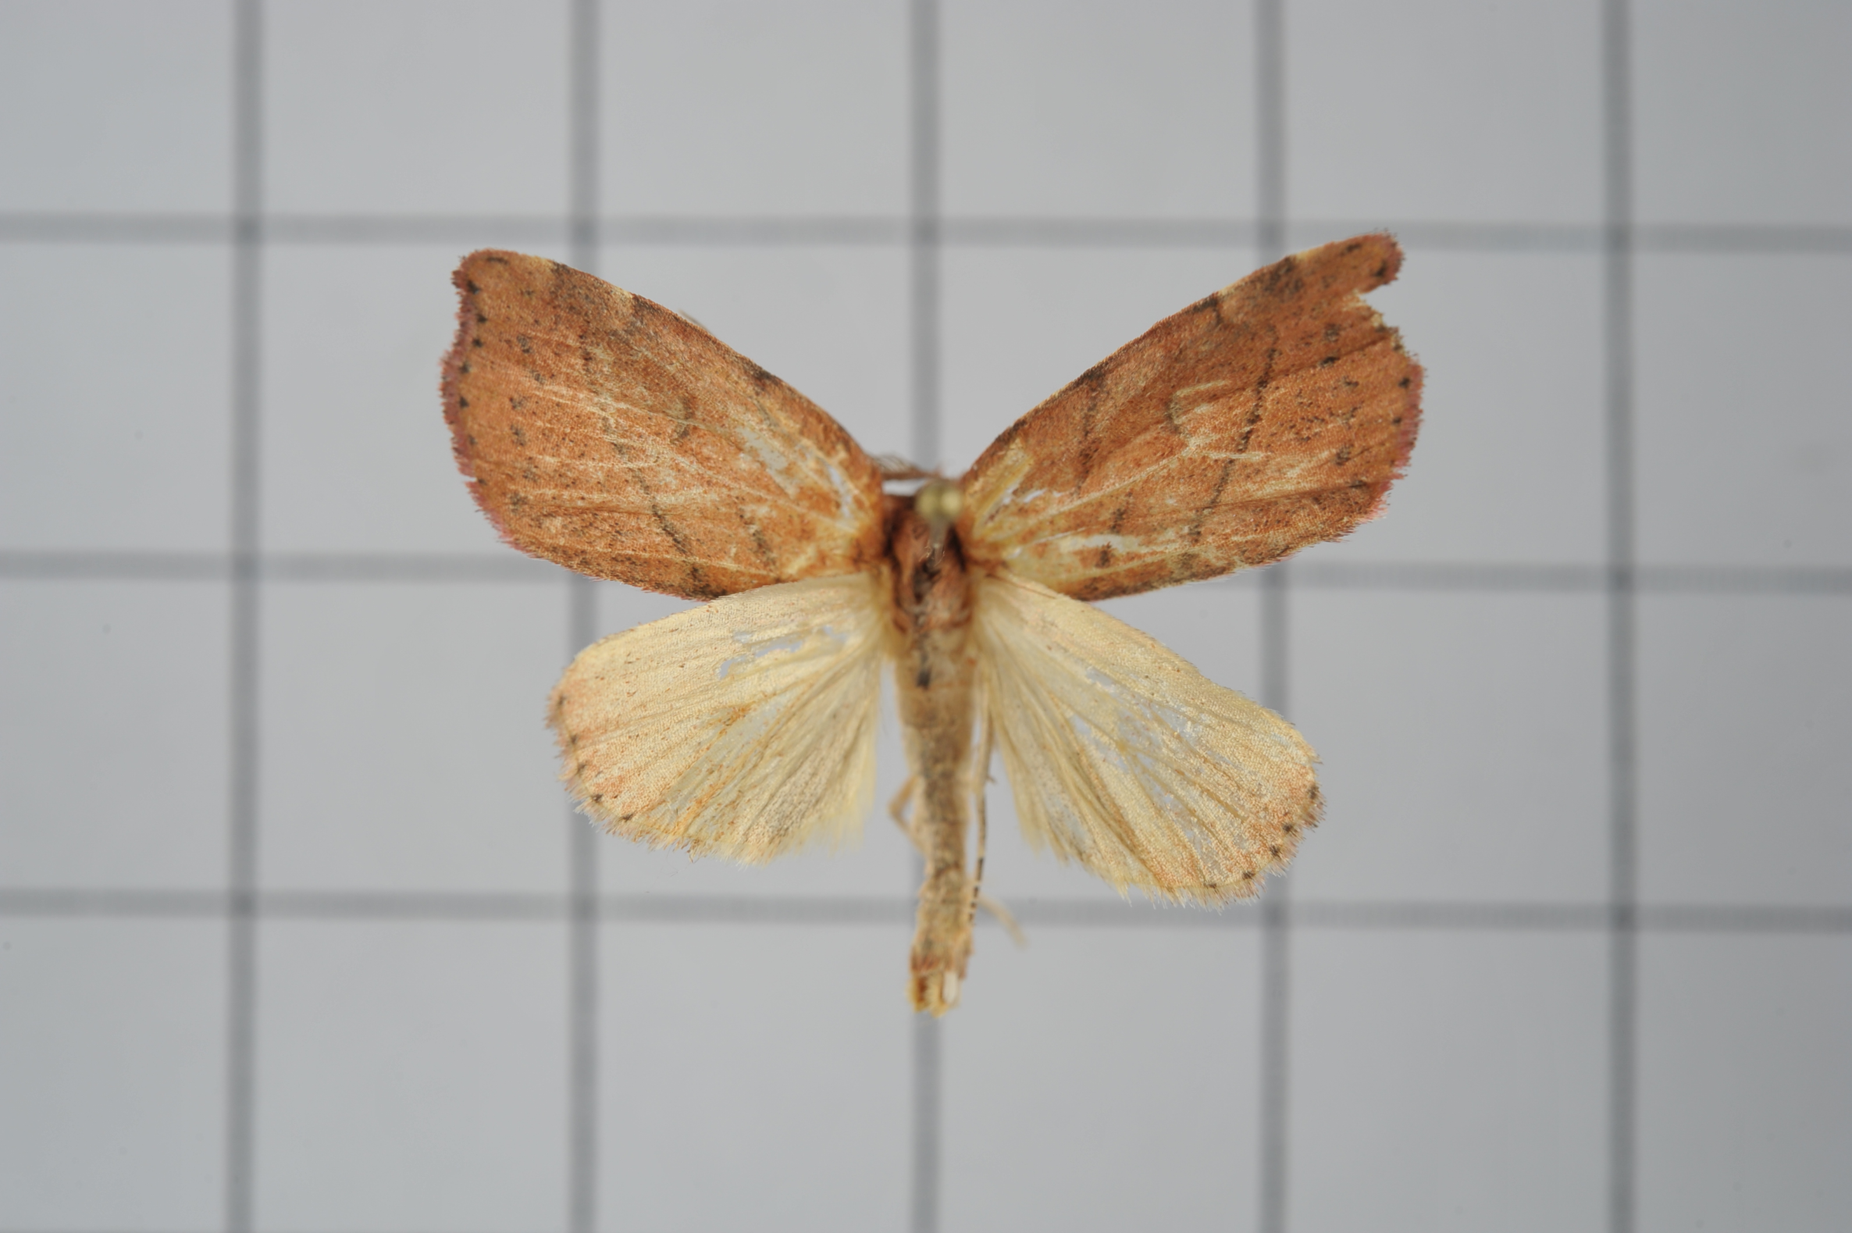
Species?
Macrochthonia fervens
